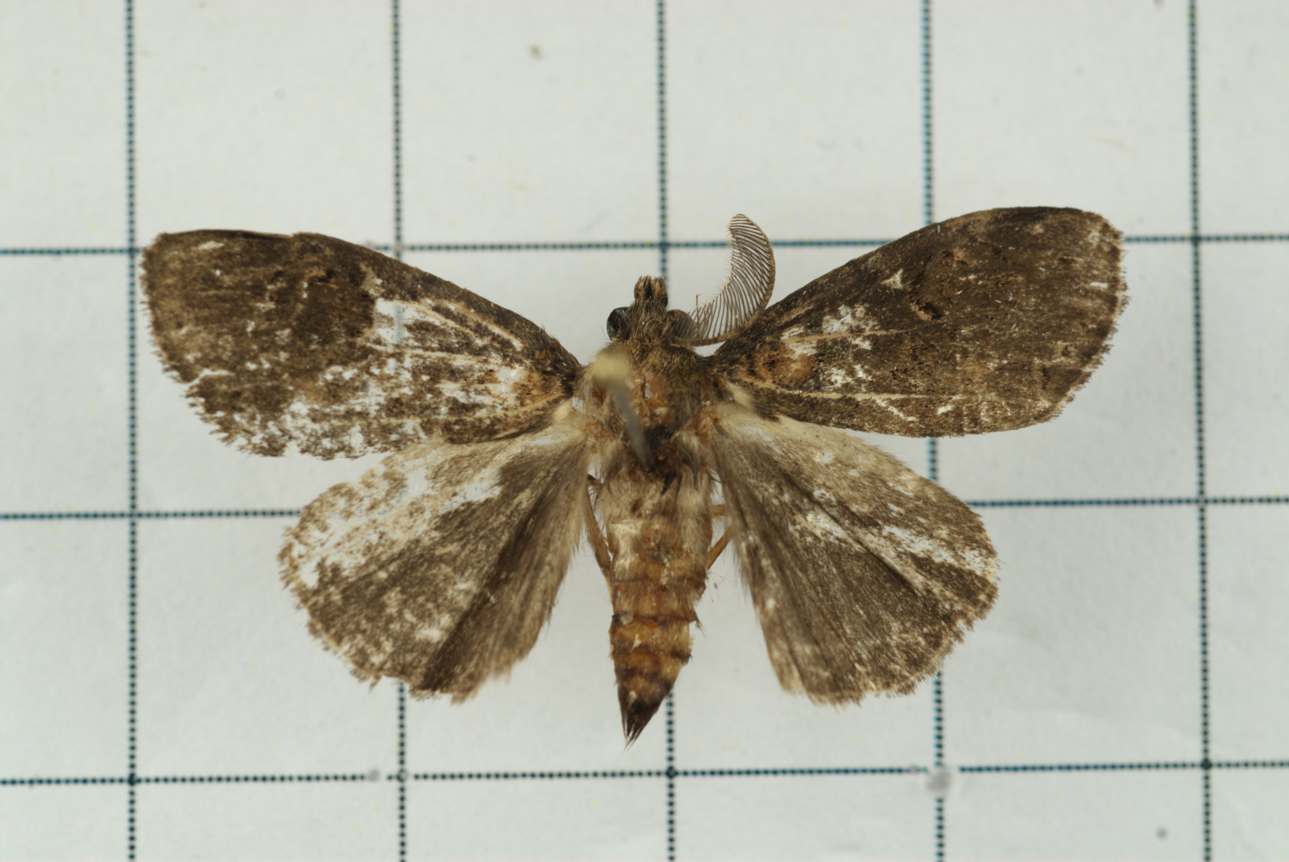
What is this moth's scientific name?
Olene dudgeoni
